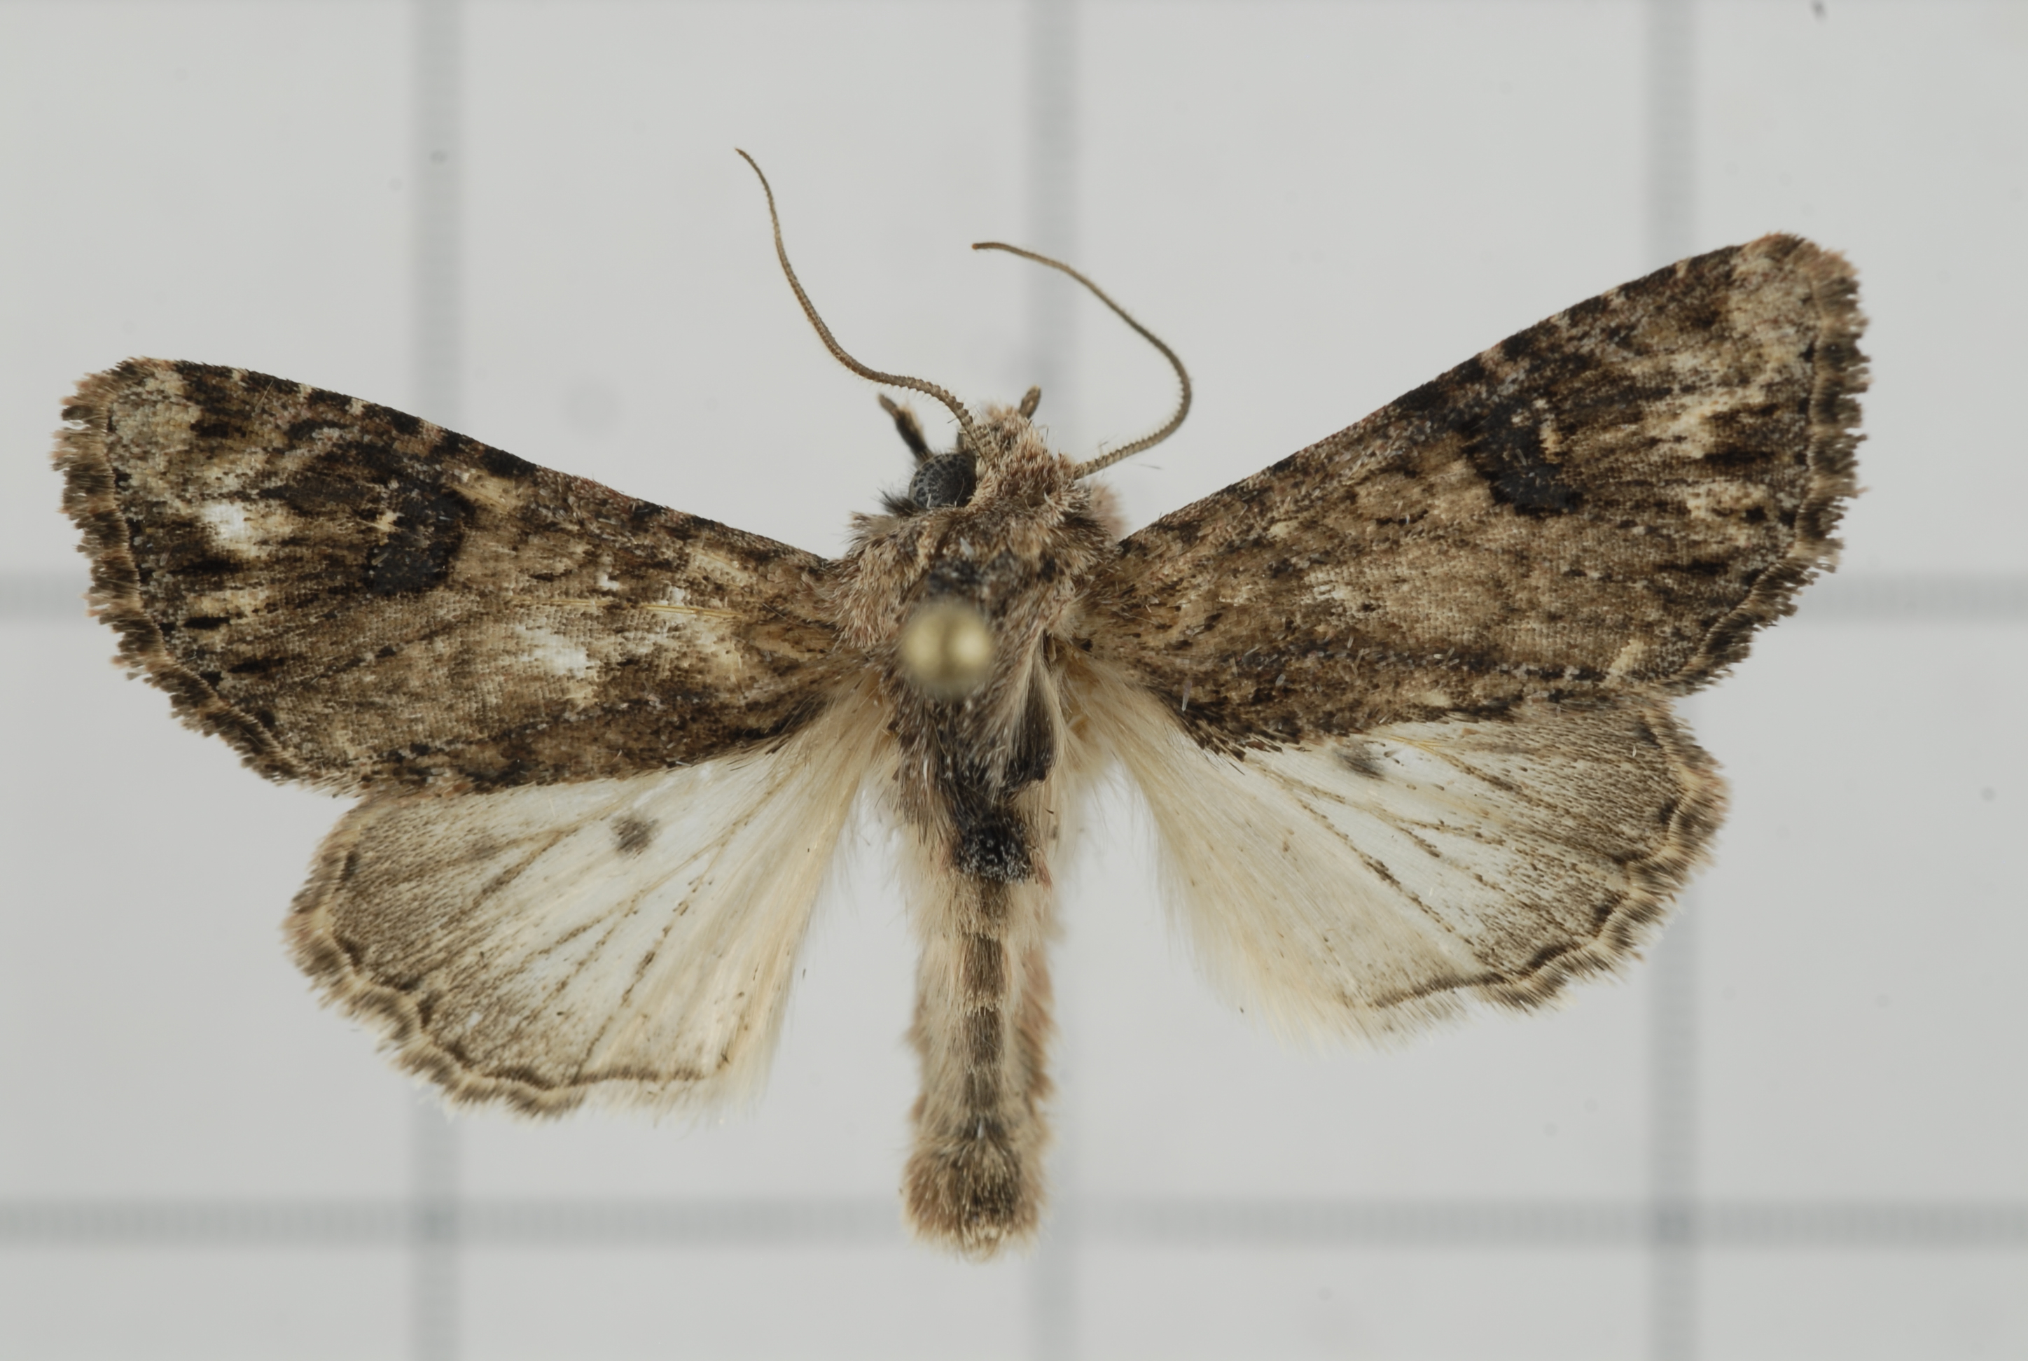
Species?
Lithopolia confusa confusa
